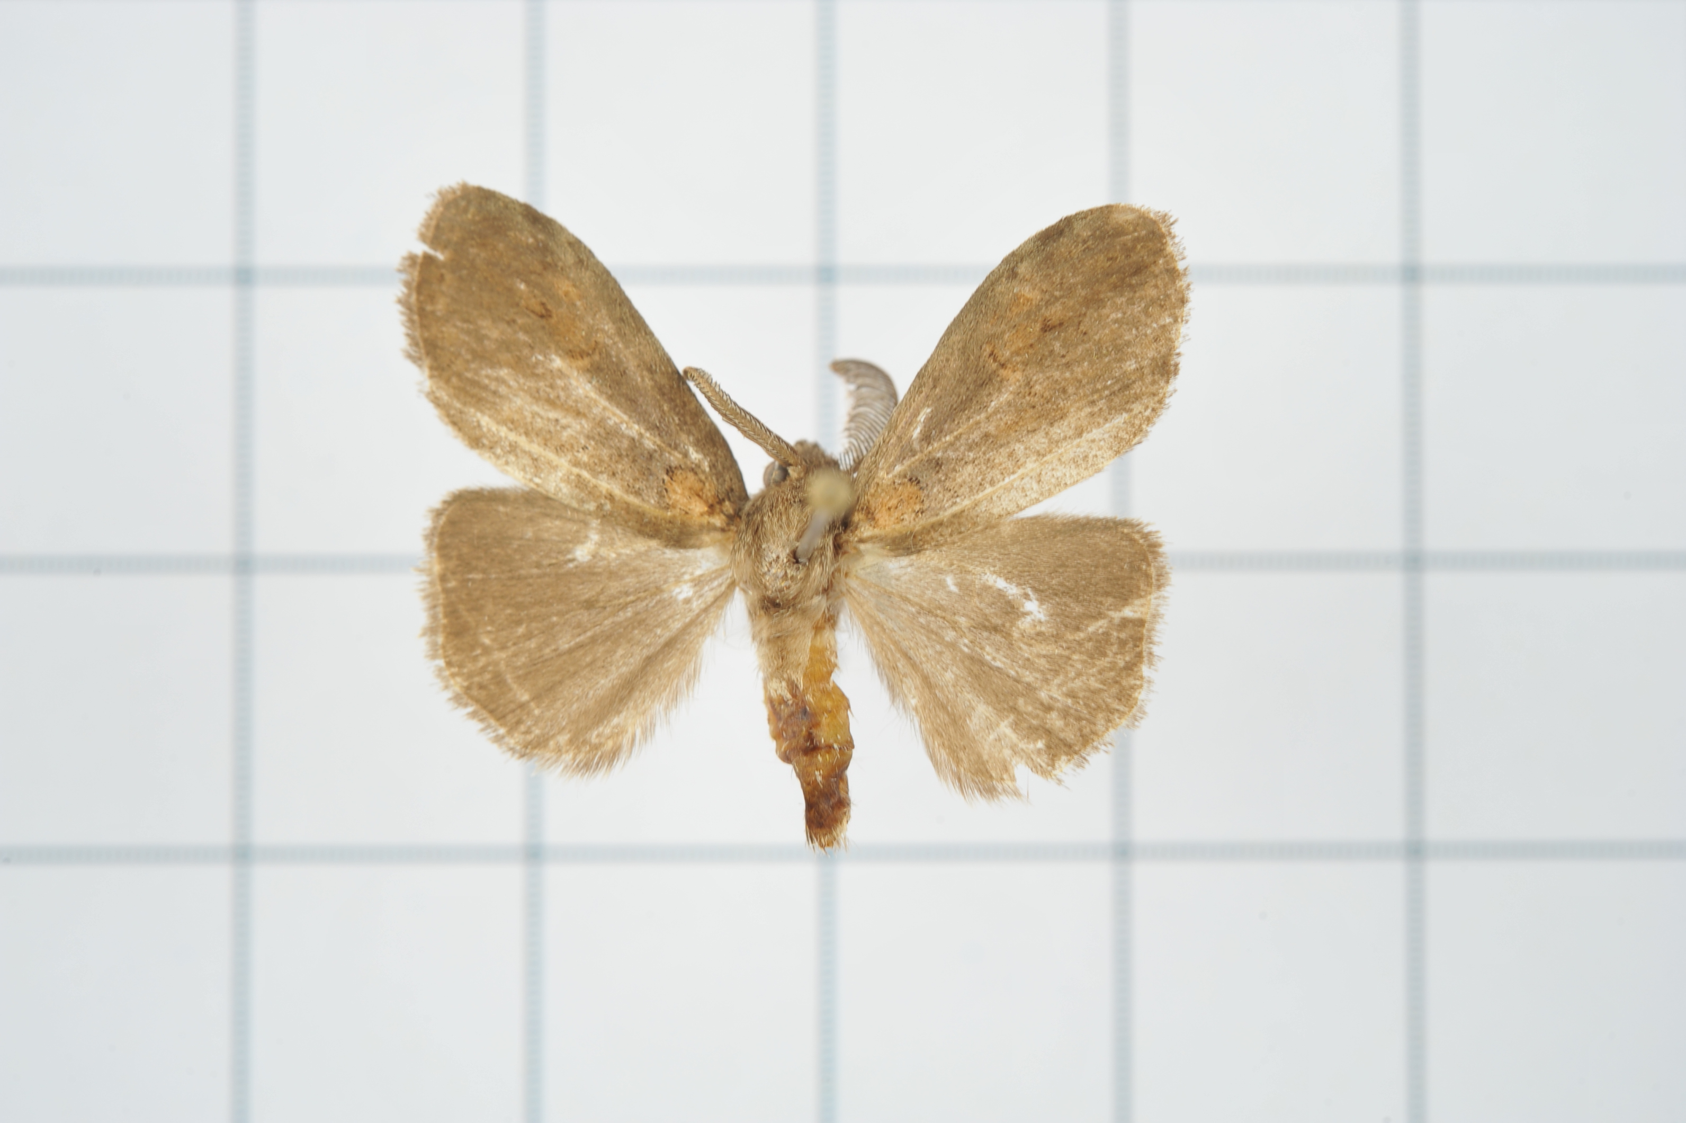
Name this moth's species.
Olene dudgeoni
